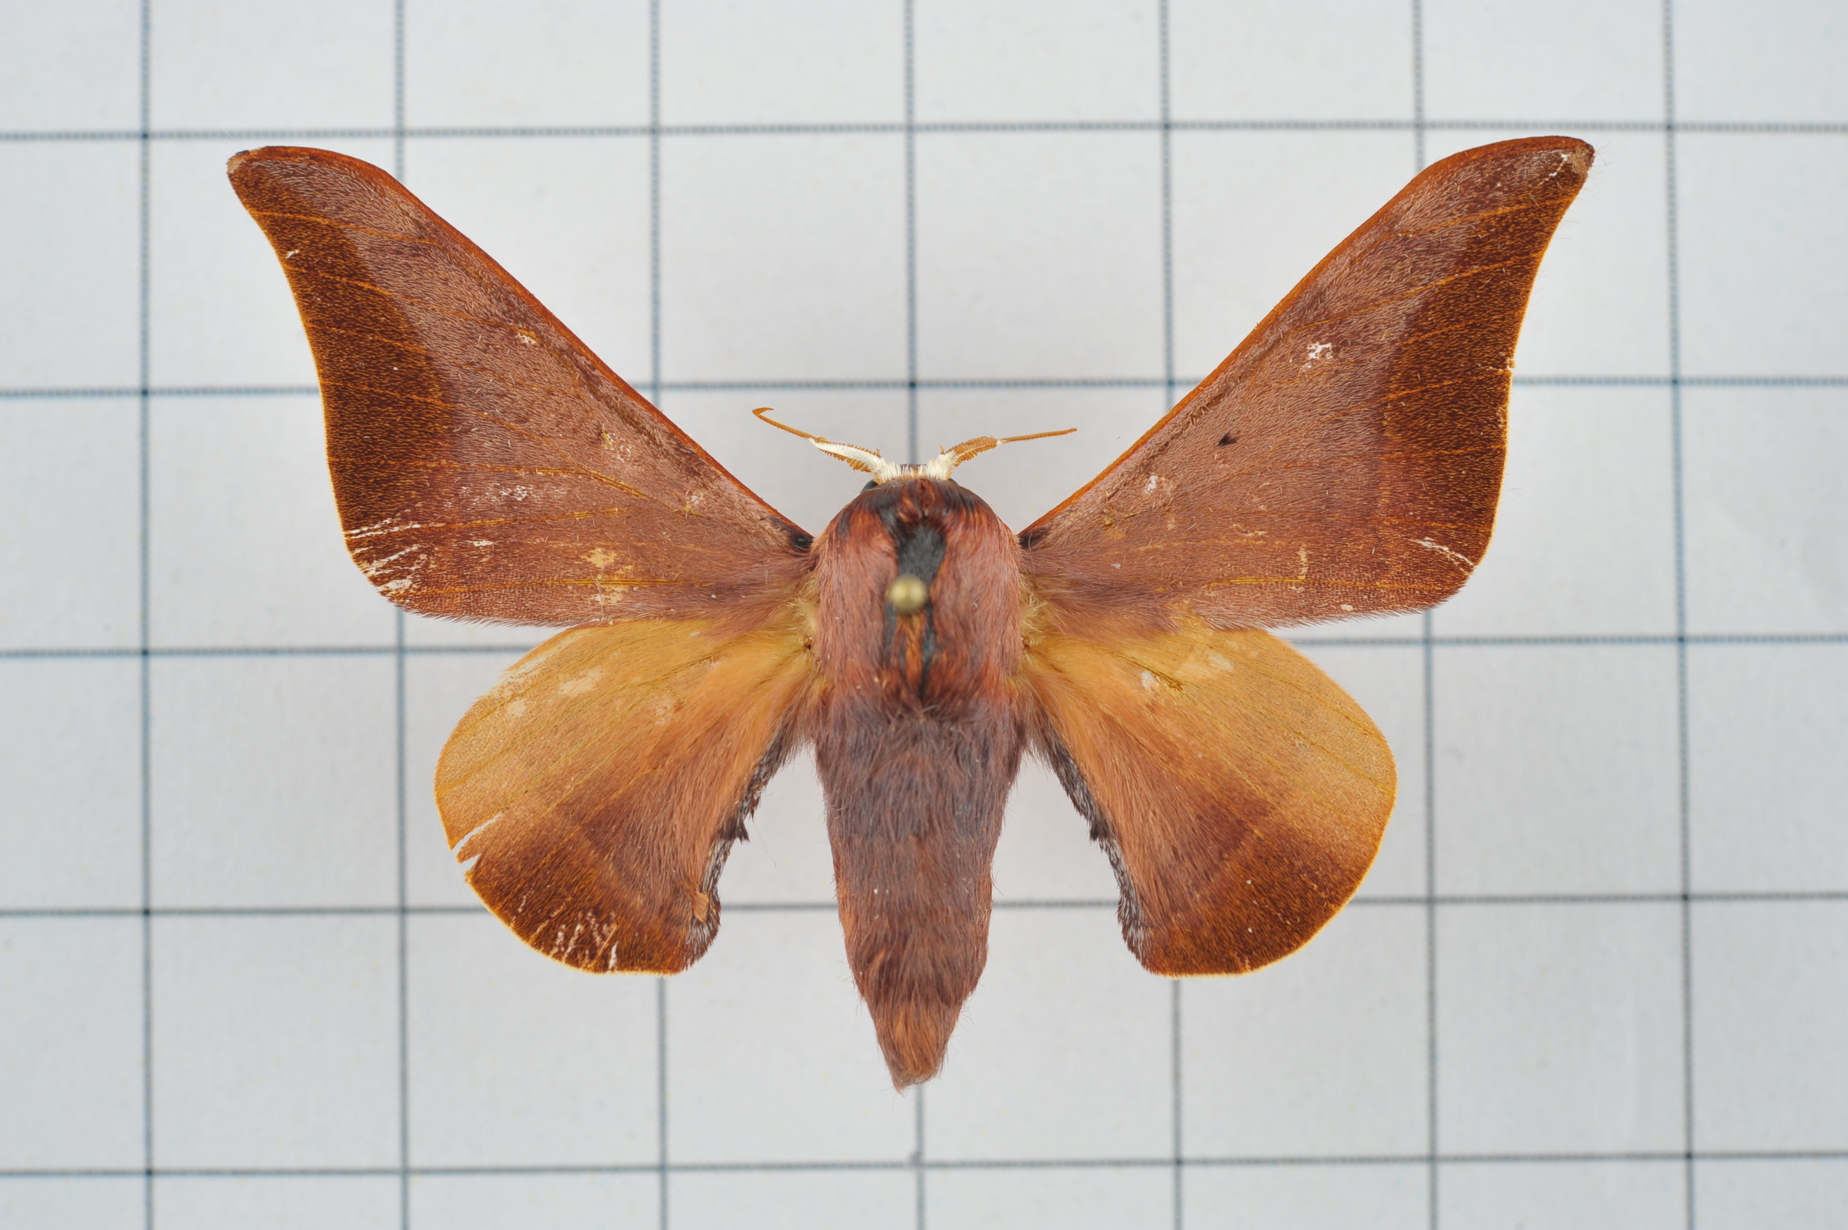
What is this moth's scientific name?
Comparmustilia gerontica
